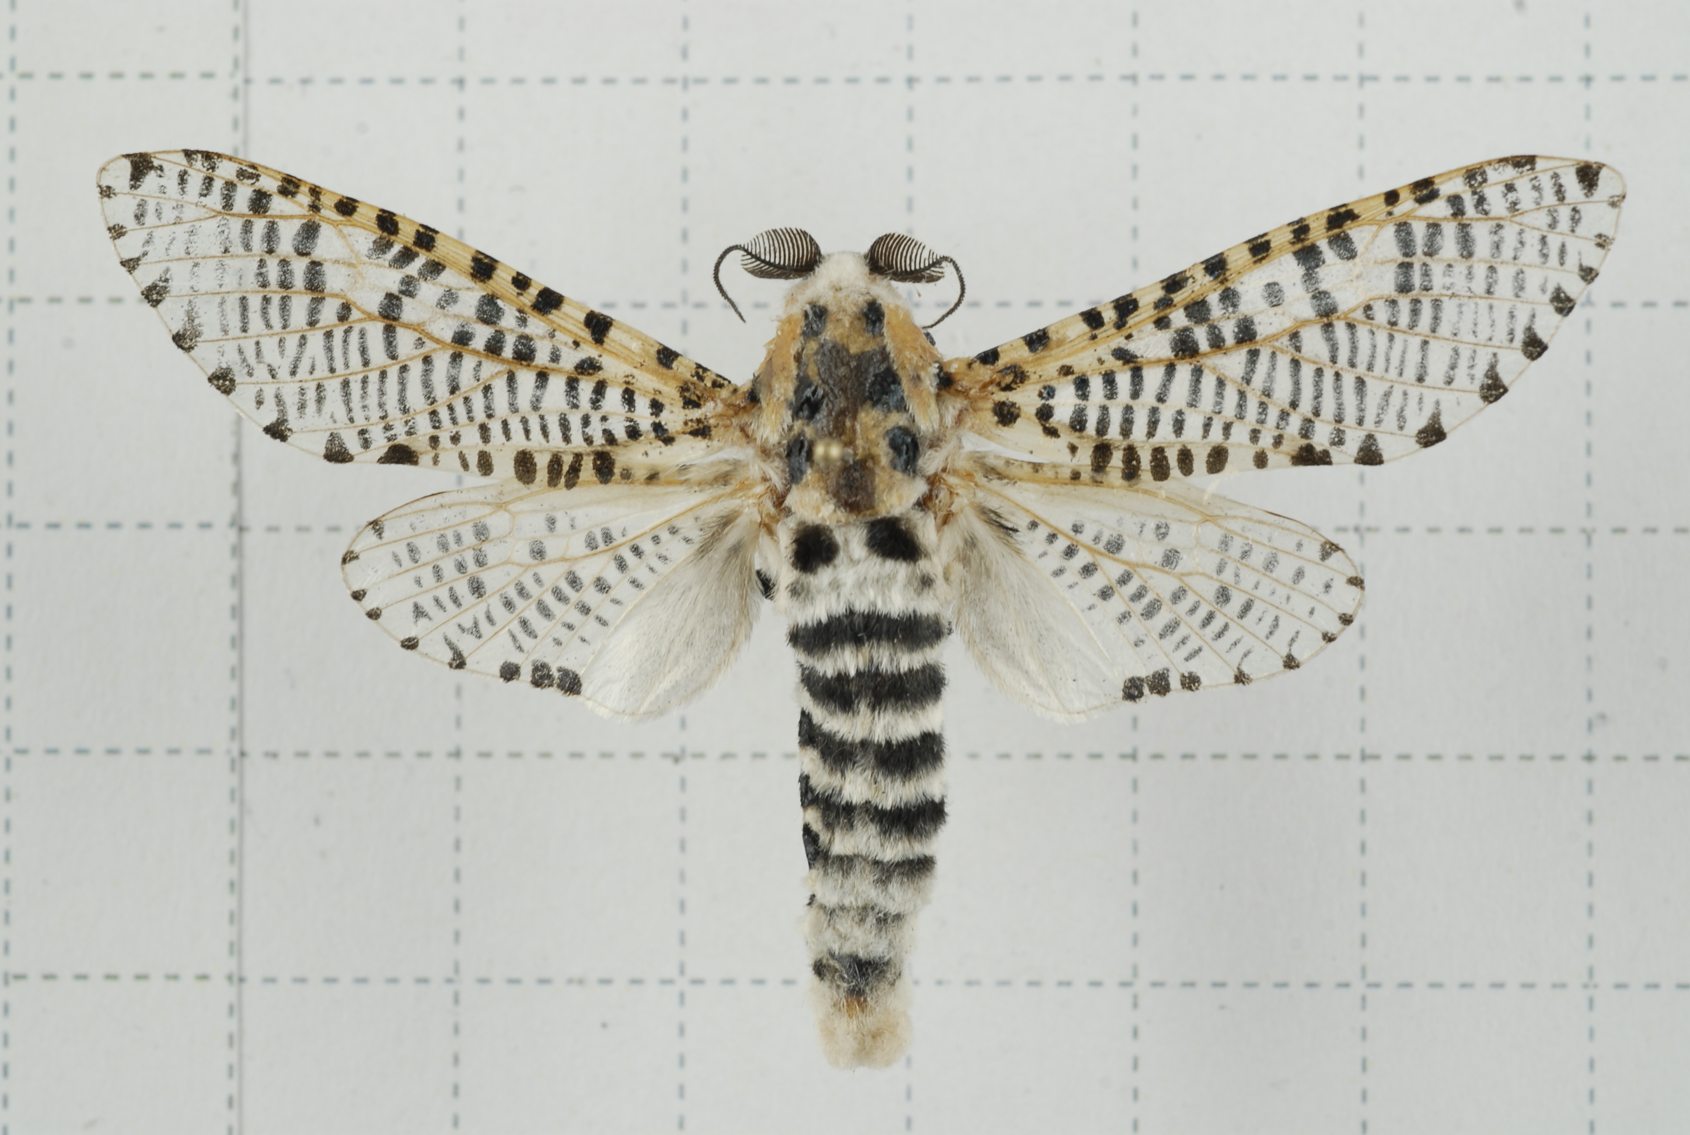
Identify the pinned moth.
Zeuzera multistrigata multistrigata
